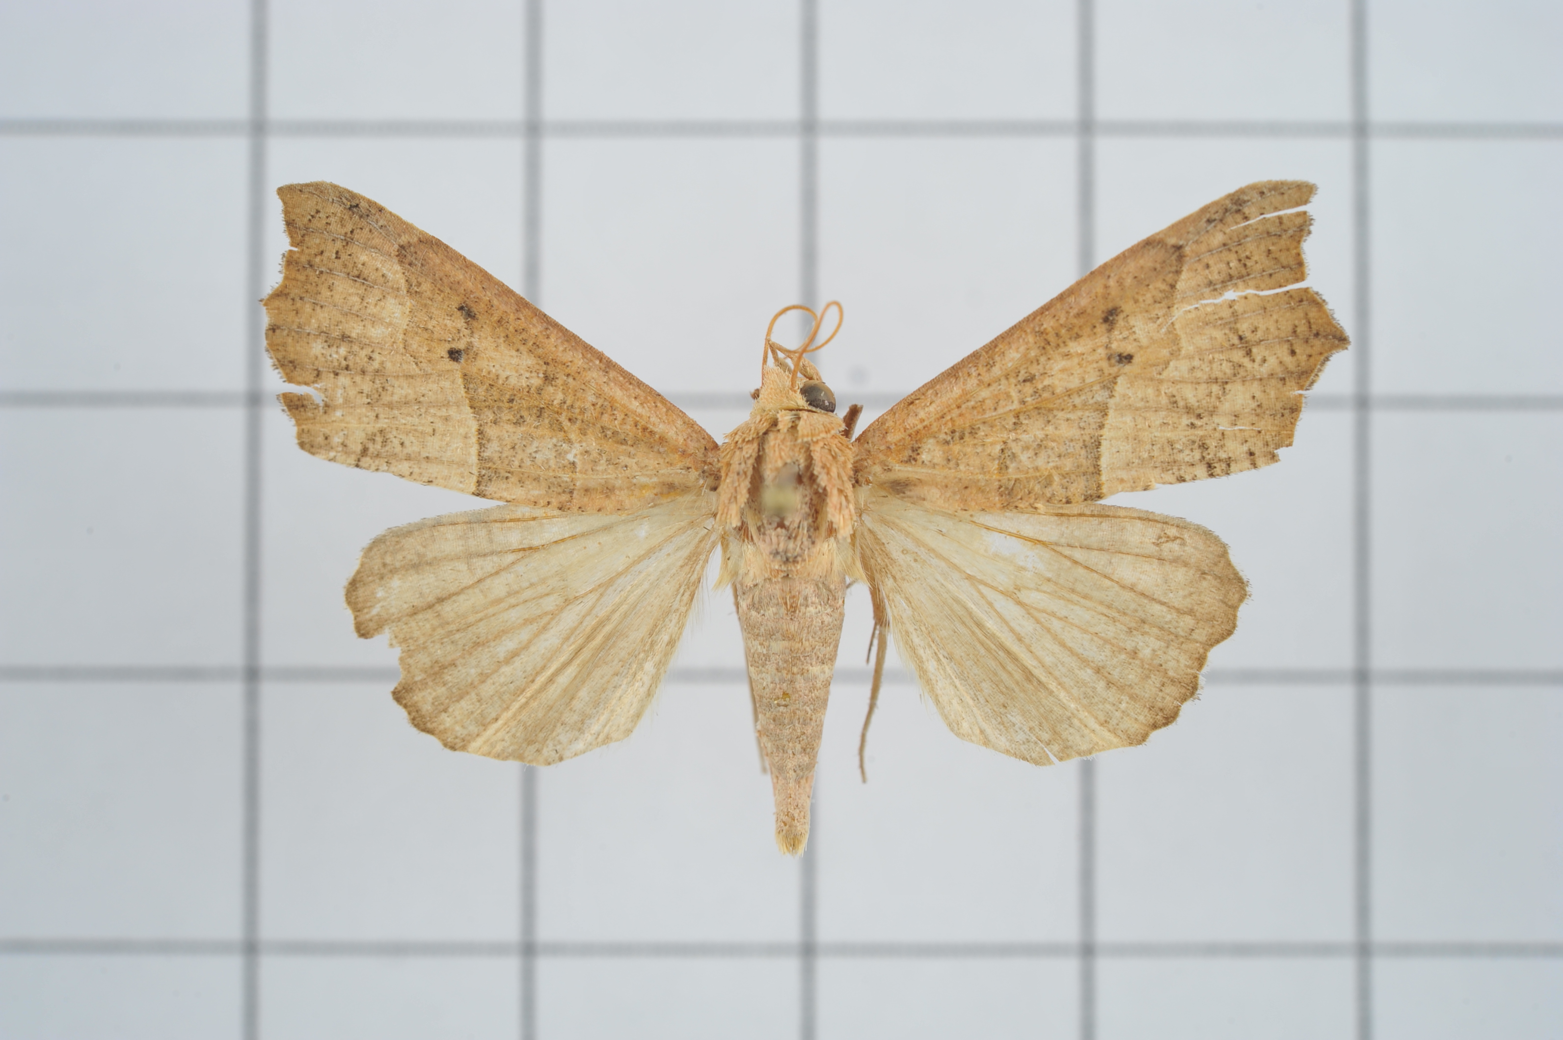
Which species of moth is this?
Gonitis mesogona
